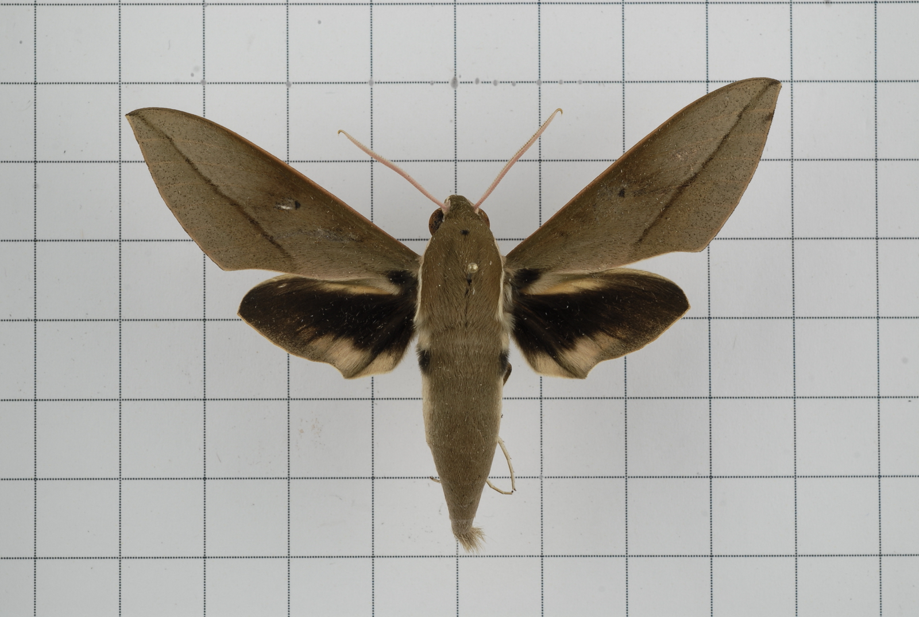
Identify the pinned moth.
Theretra tibetiana
